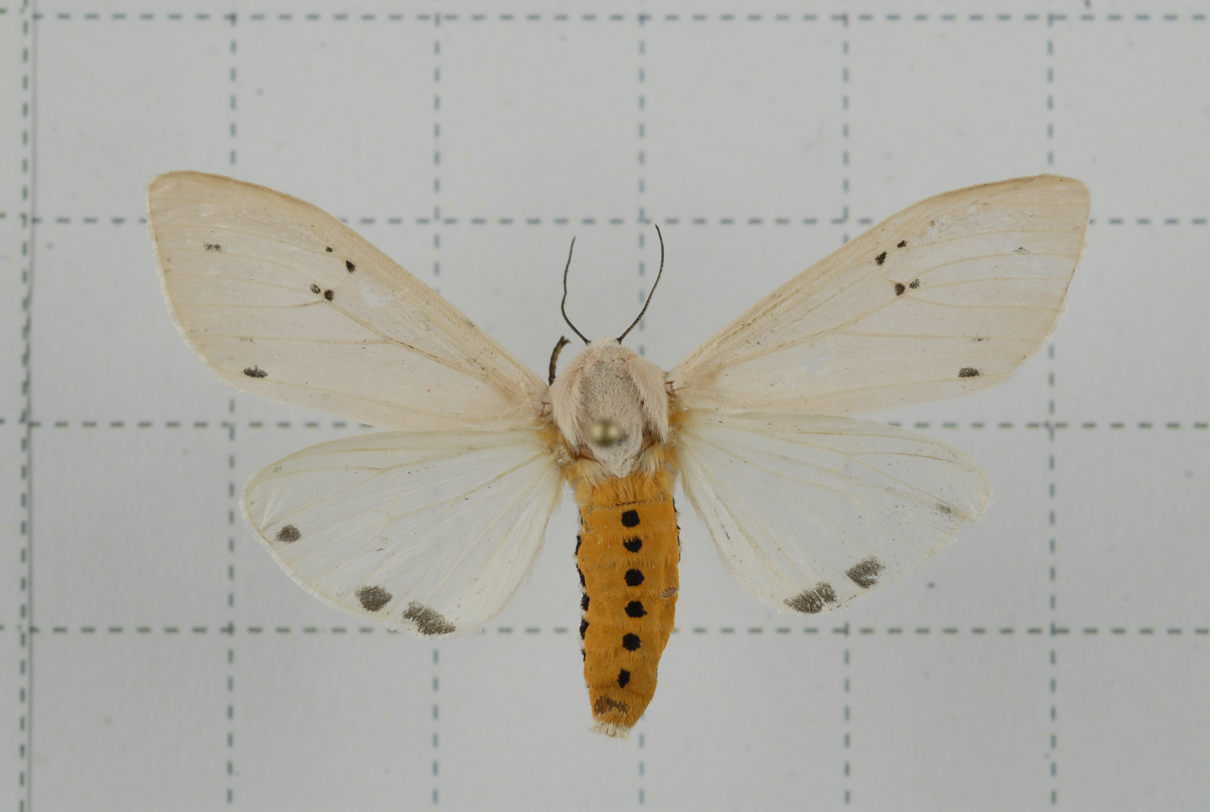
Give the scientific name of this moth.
Creatonotos transiens koni
